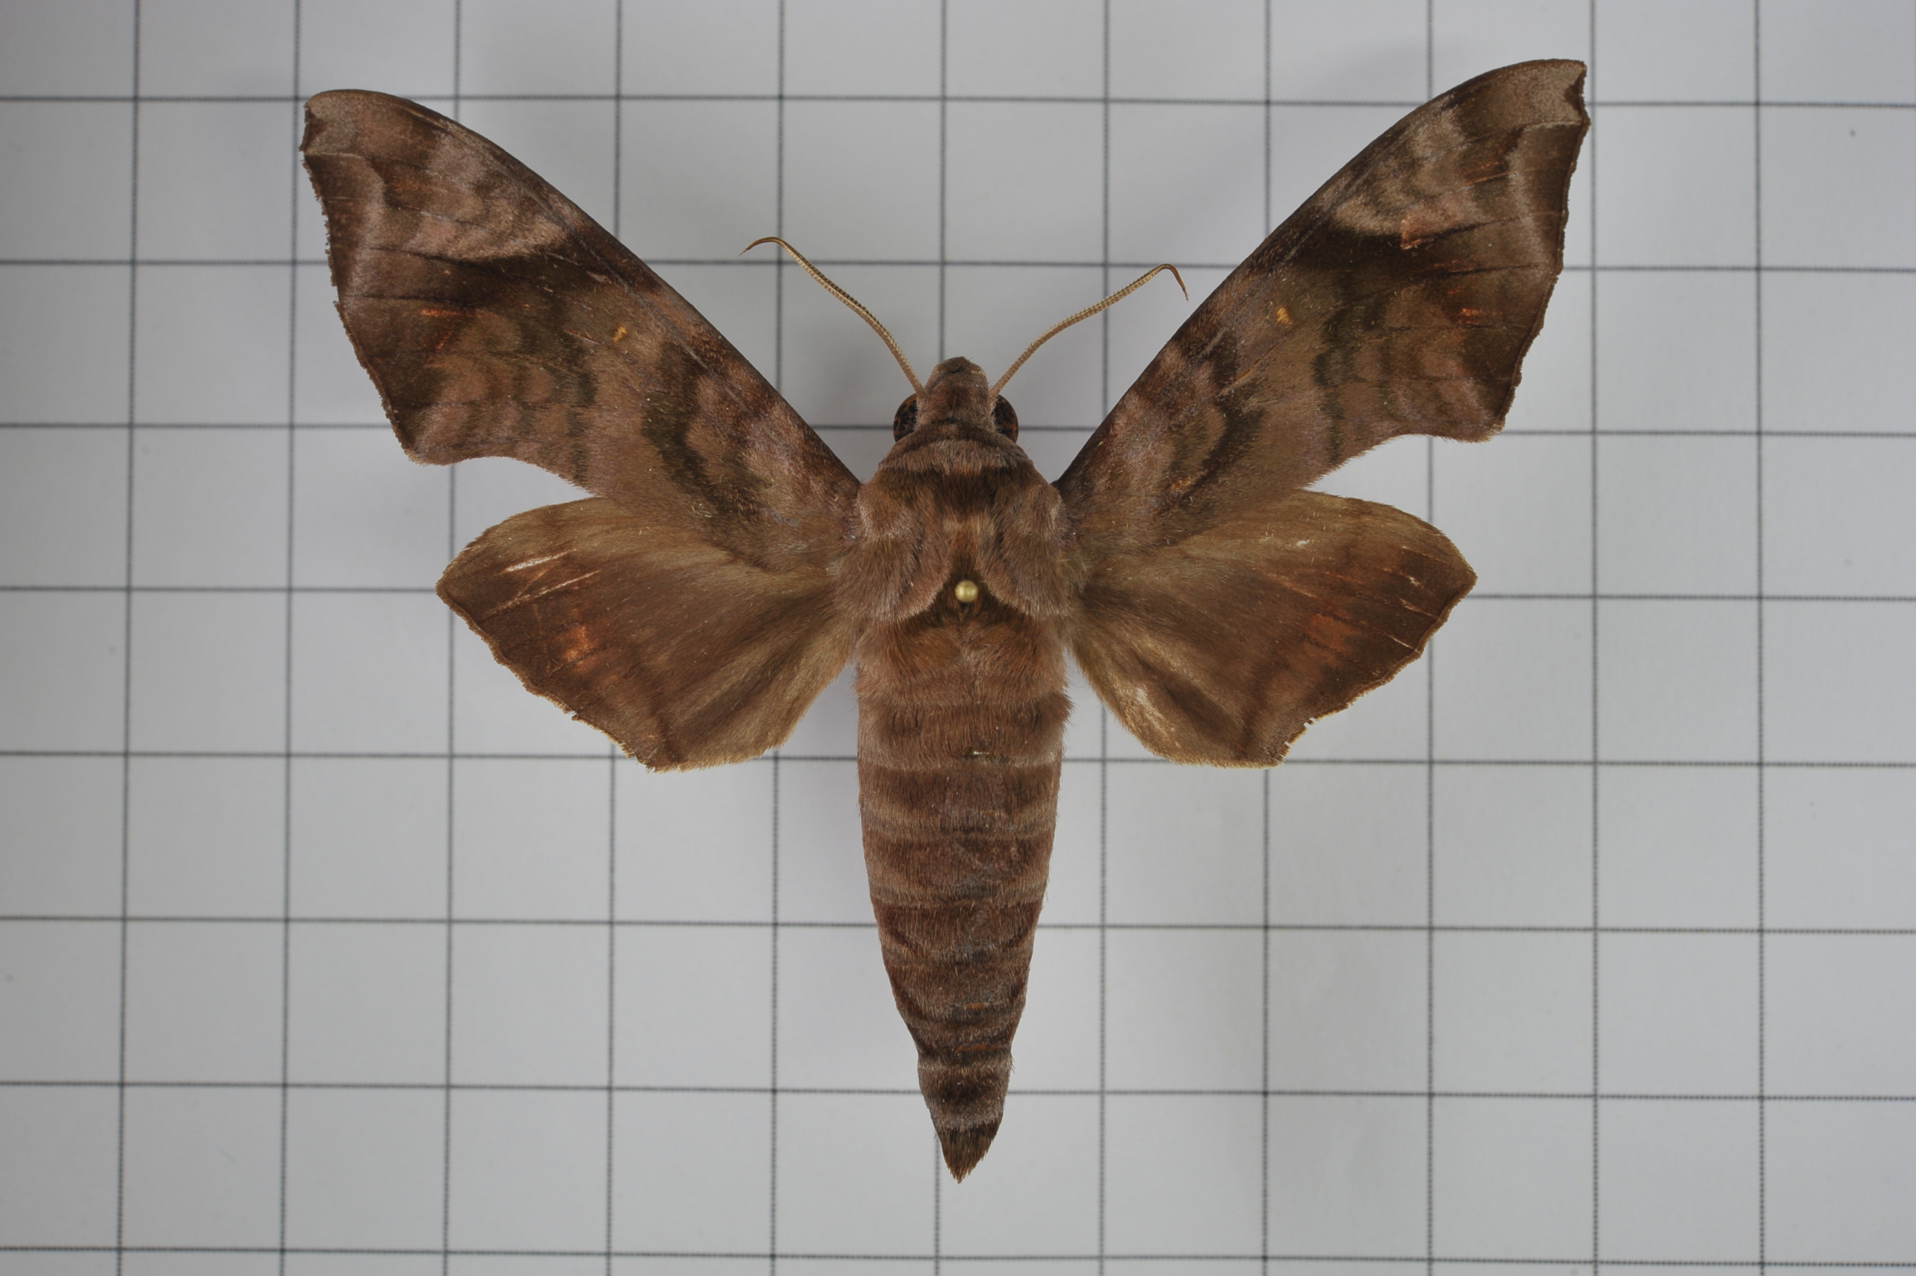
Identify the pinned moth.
Acosmeryx castanea
